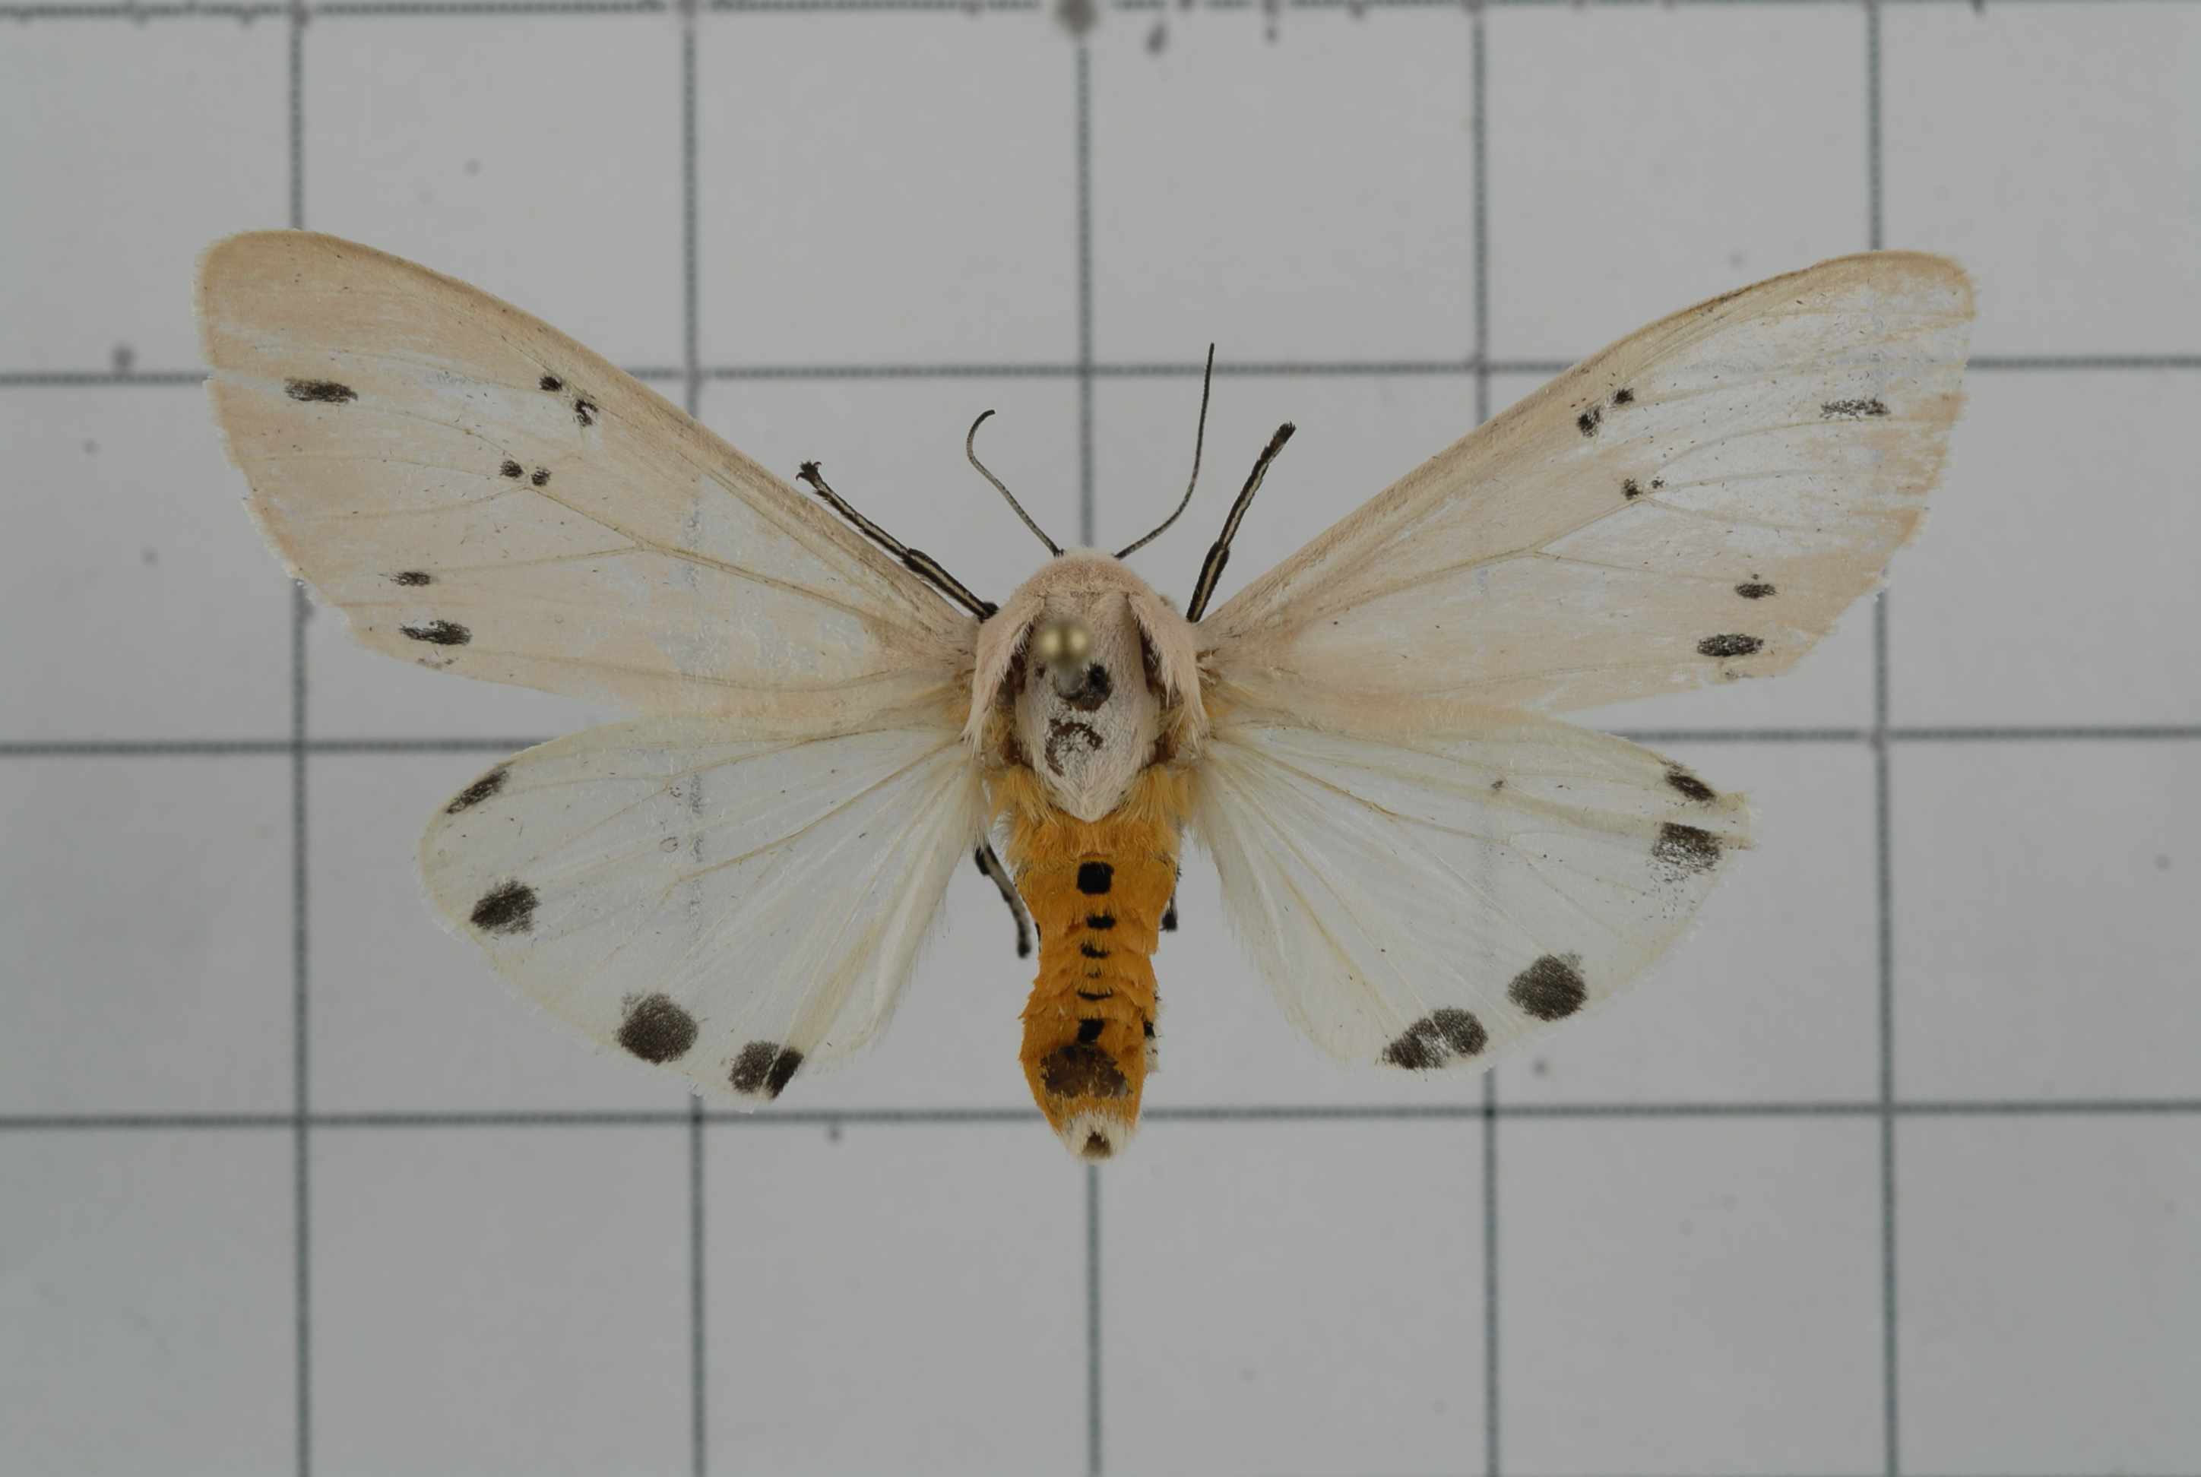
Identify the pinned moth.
Creatonotos transiens koni
